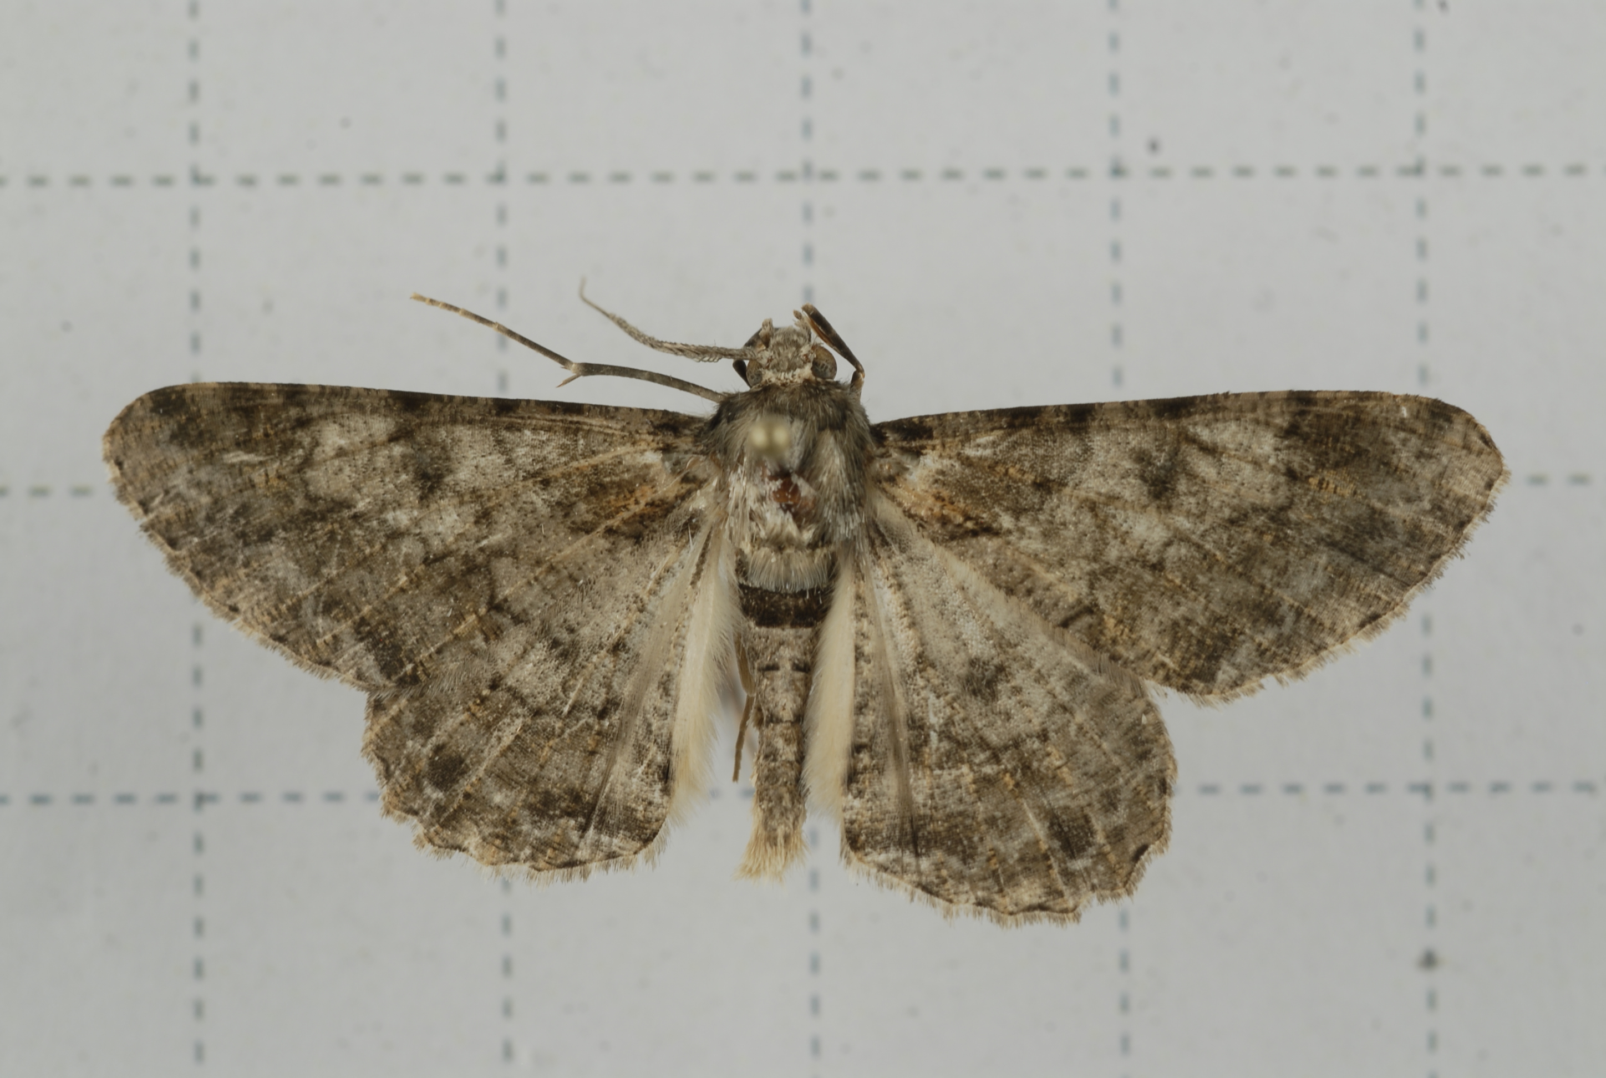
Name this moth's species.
Cleora repulsaria repulsaria
